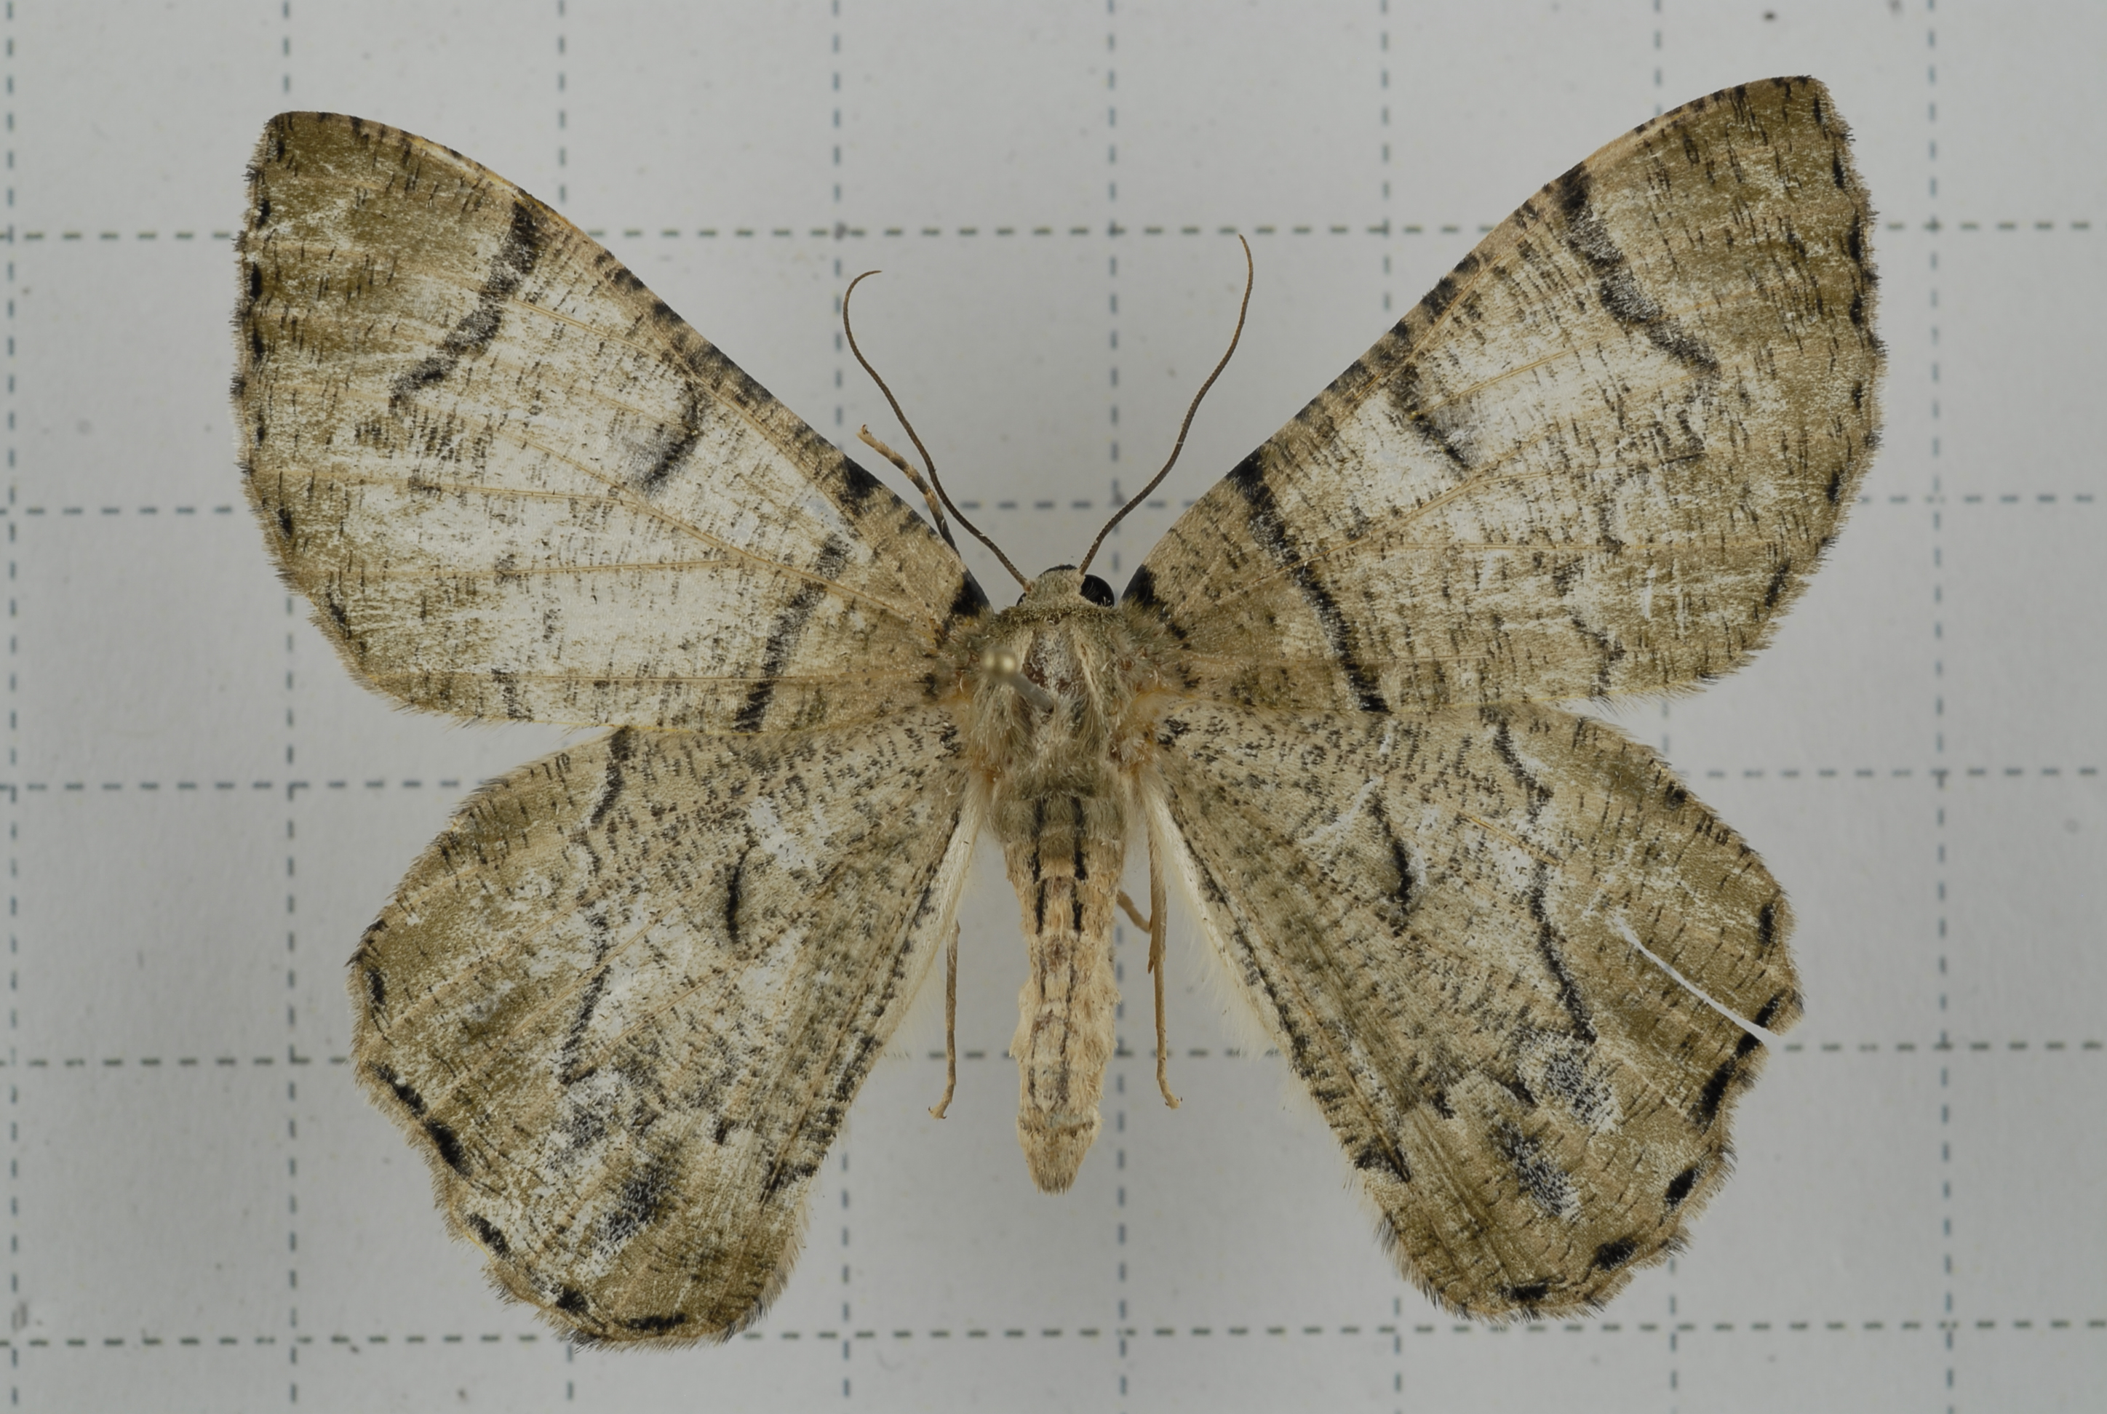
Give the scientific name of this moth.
Lophophelma iterans onerosus
